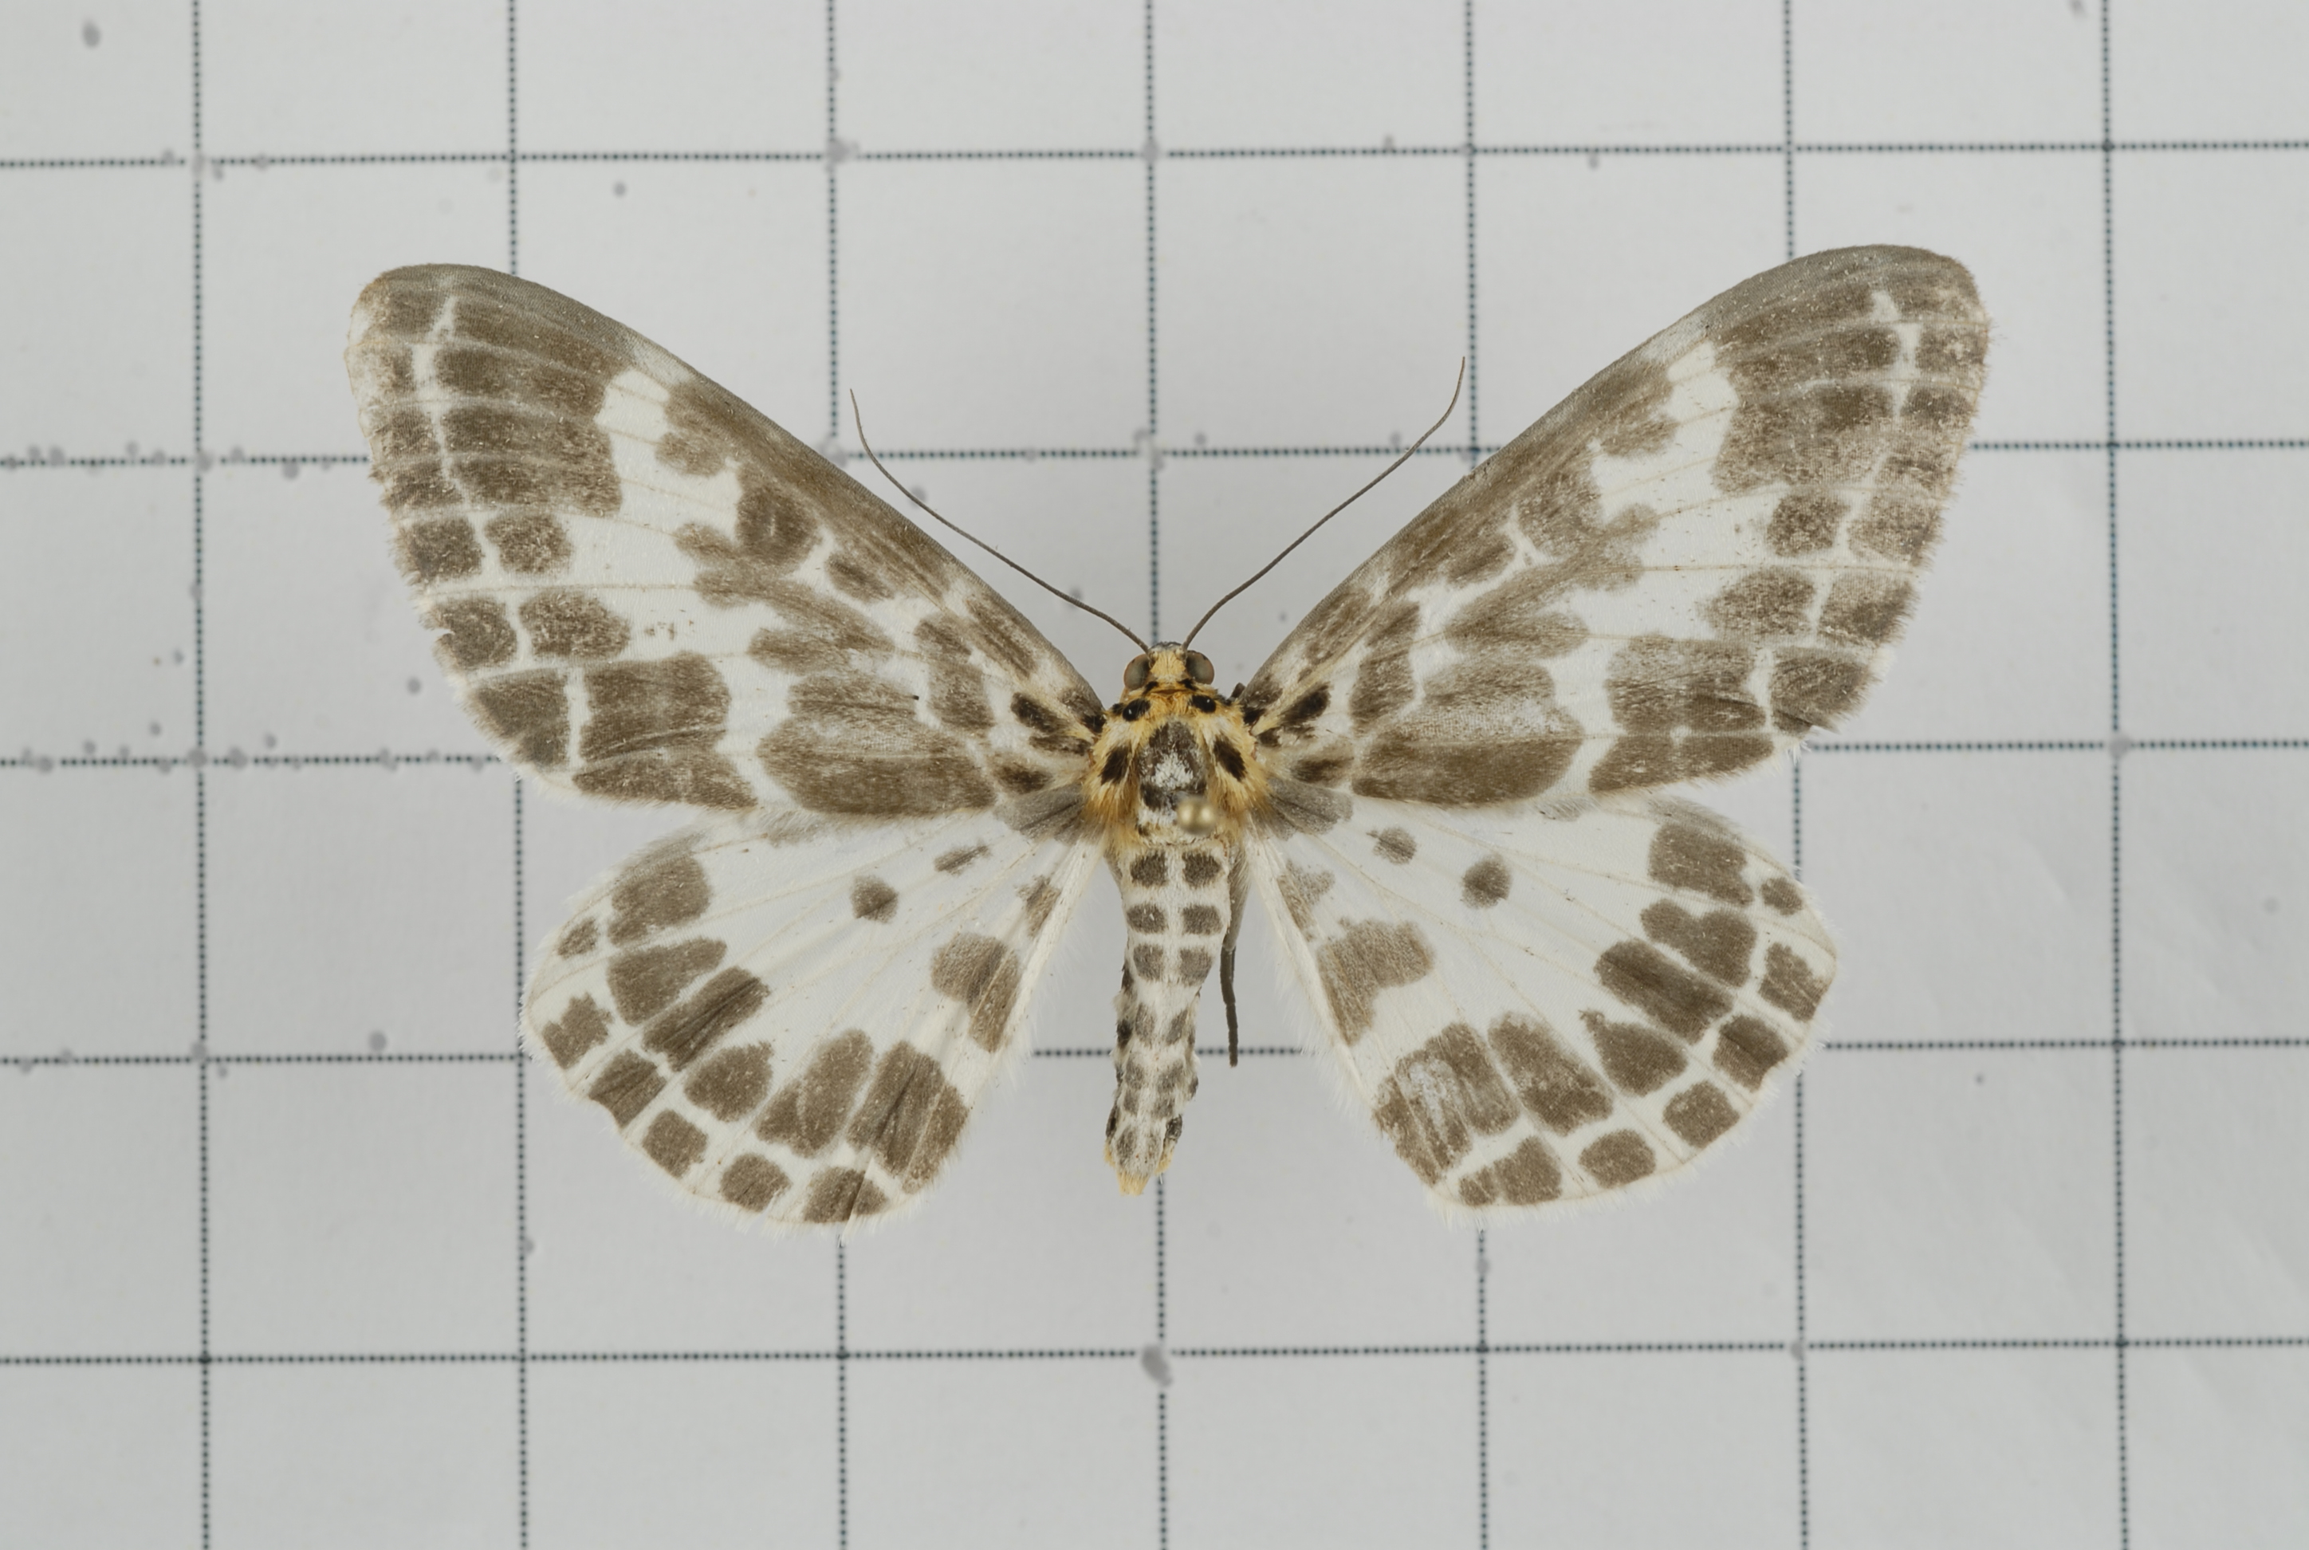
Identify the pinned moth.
Pogonopygia nigralbata nigralbata
